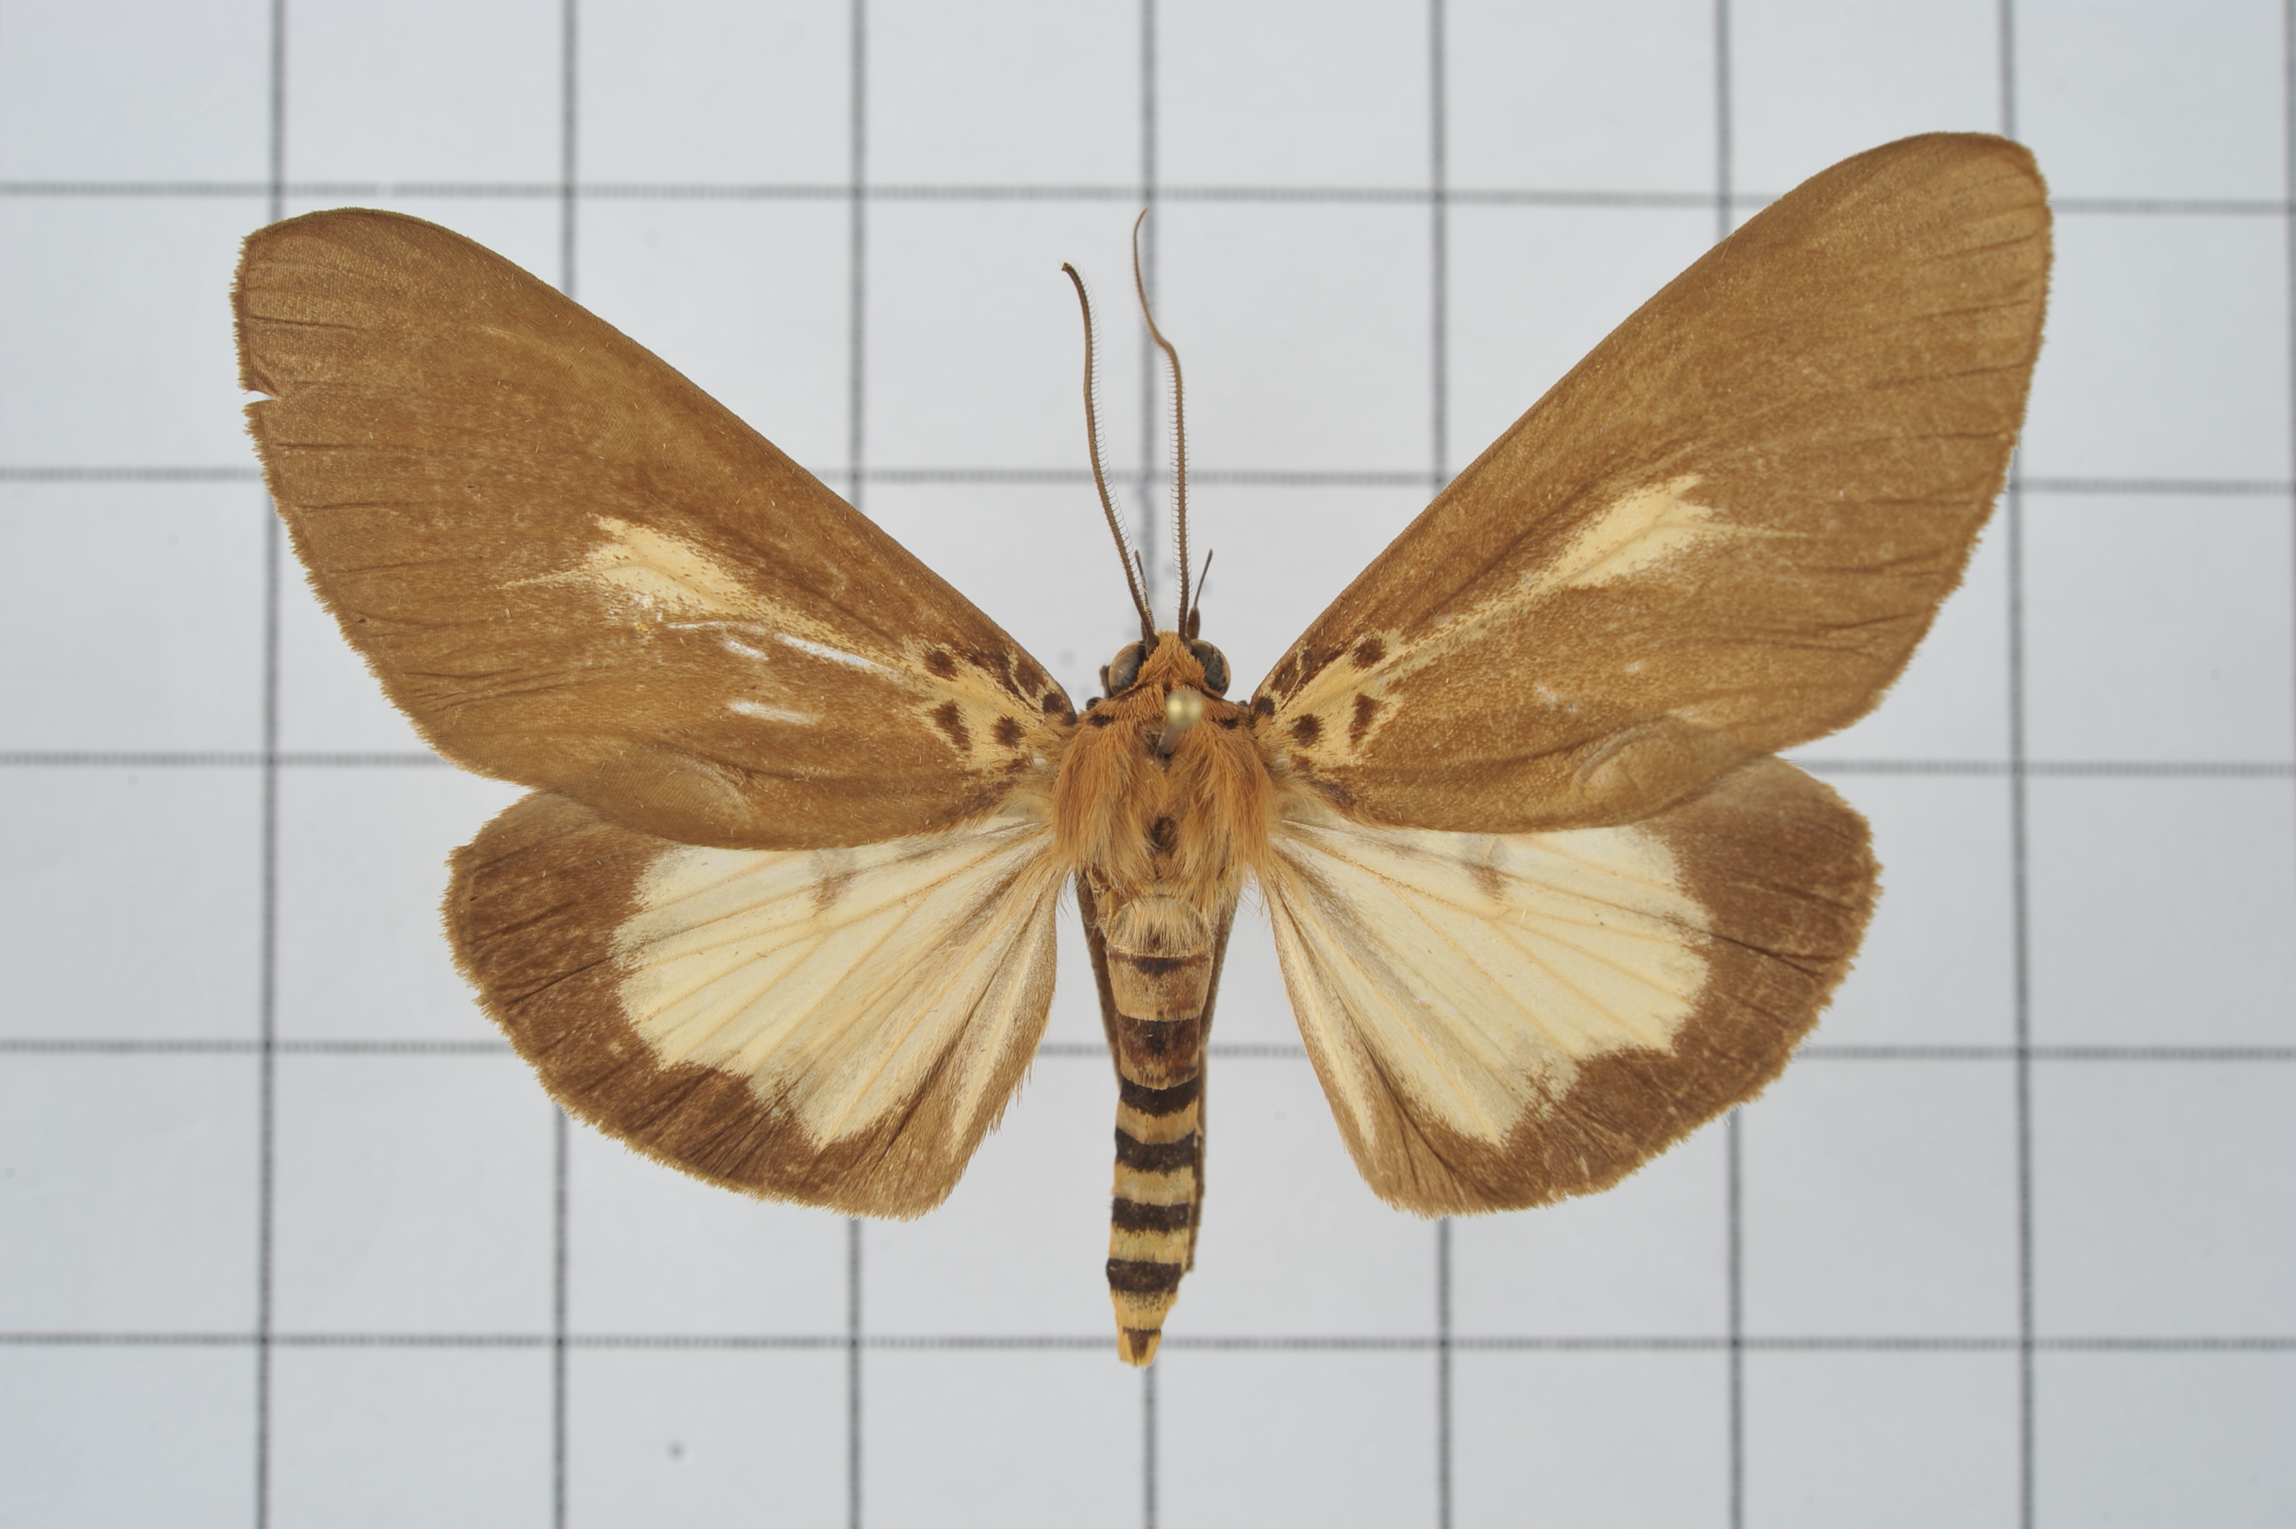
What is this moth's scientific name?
Asota heliconia zebrina
